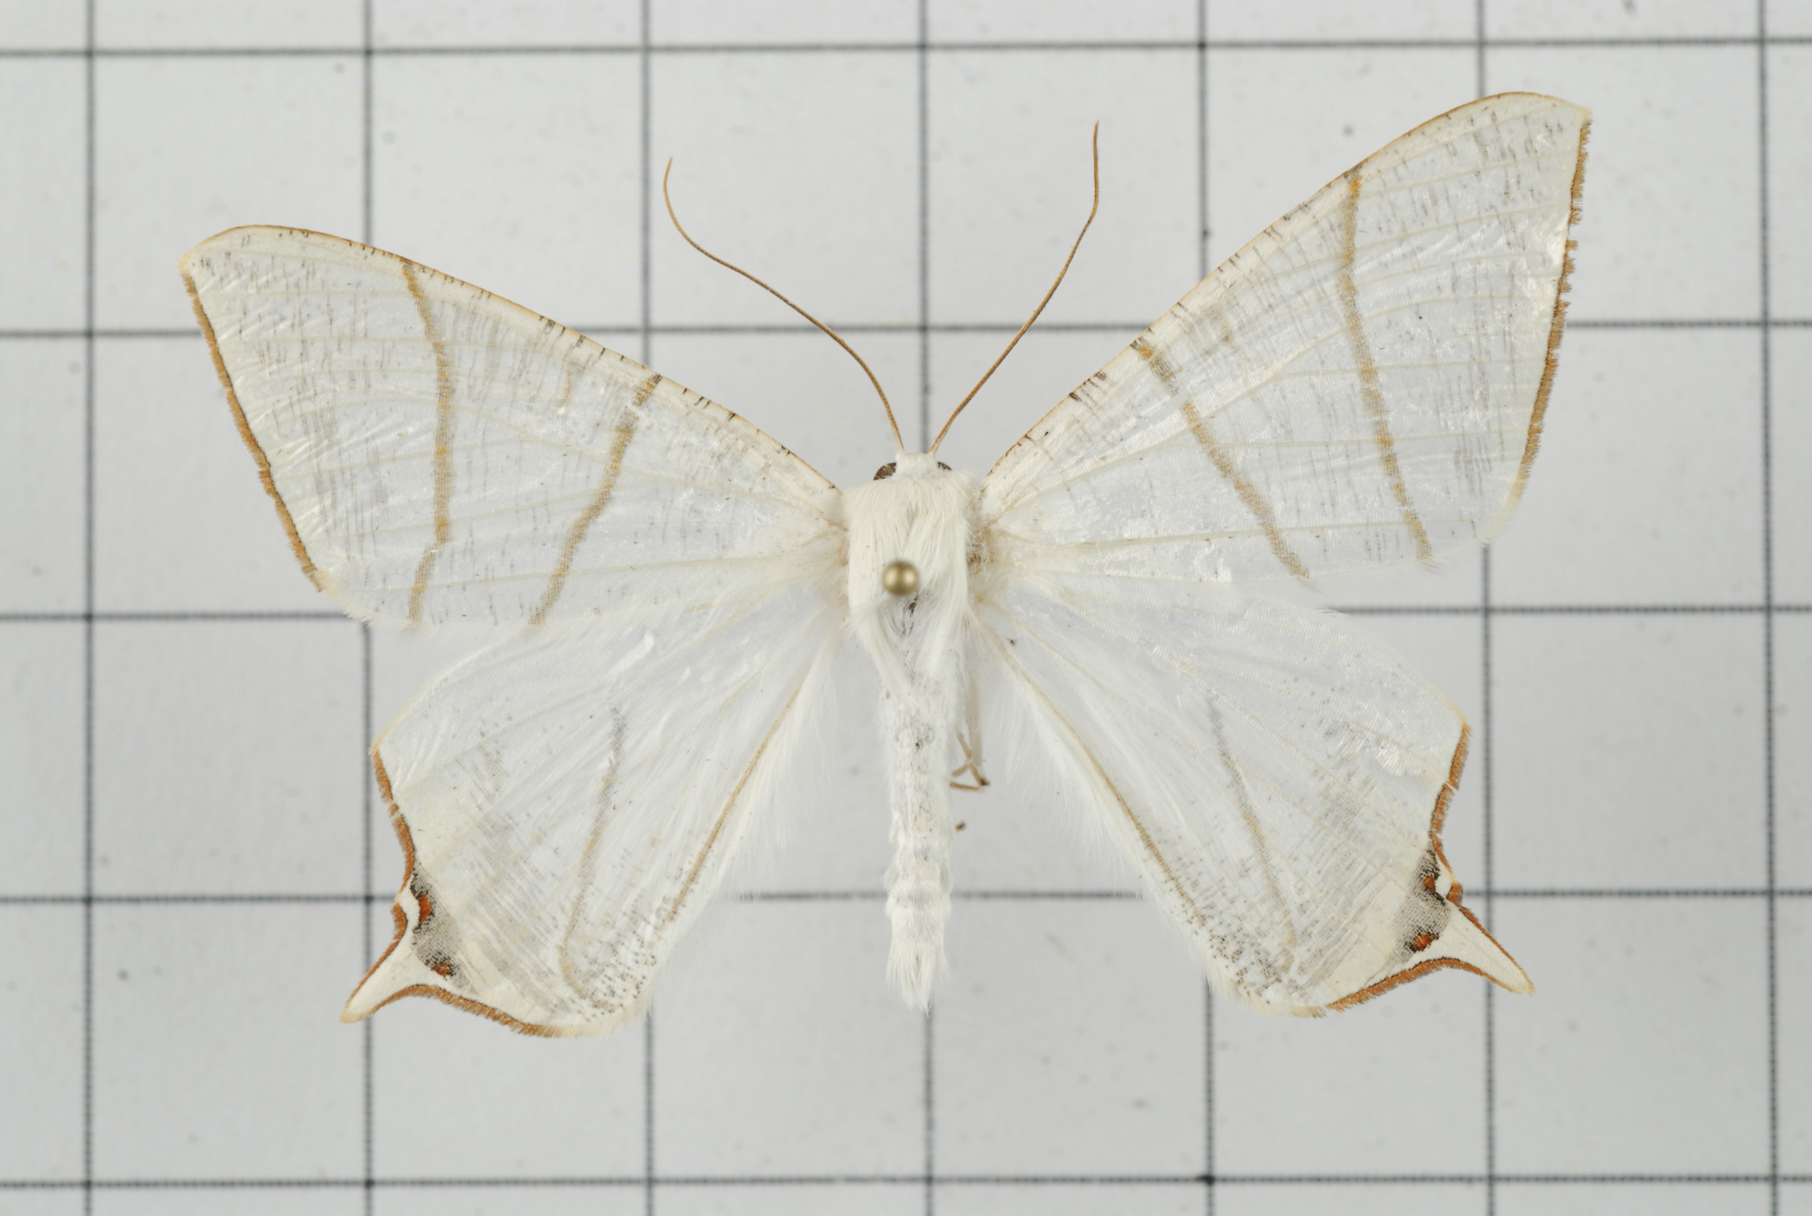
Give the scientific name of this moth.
Ourapteryx changi
